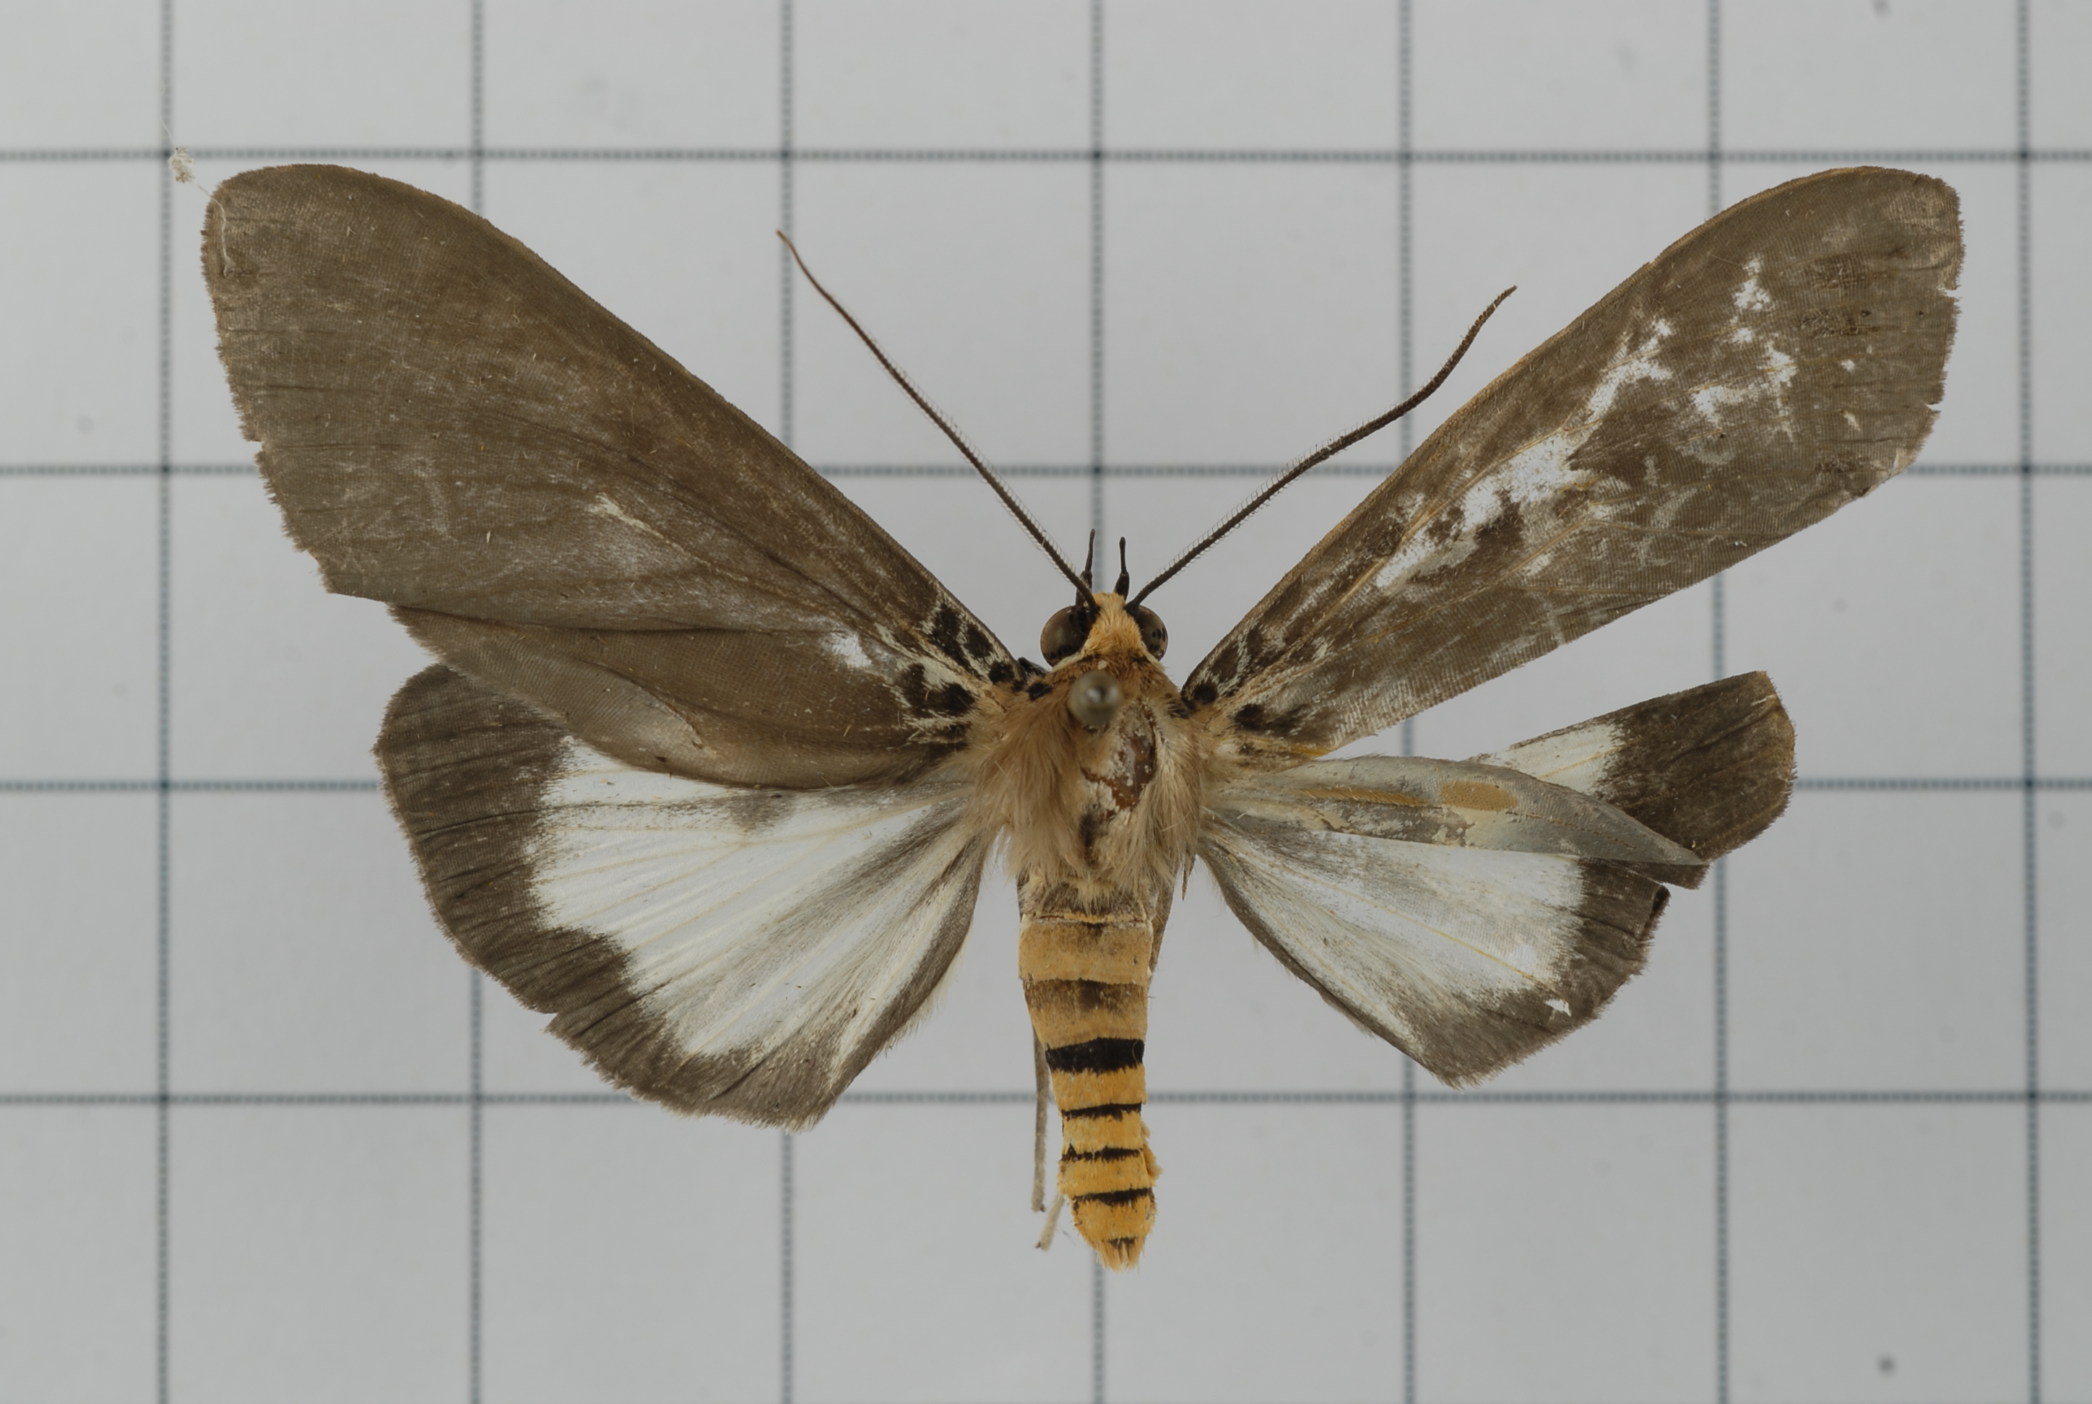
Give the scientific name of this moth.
Asota heliconia zebrina
